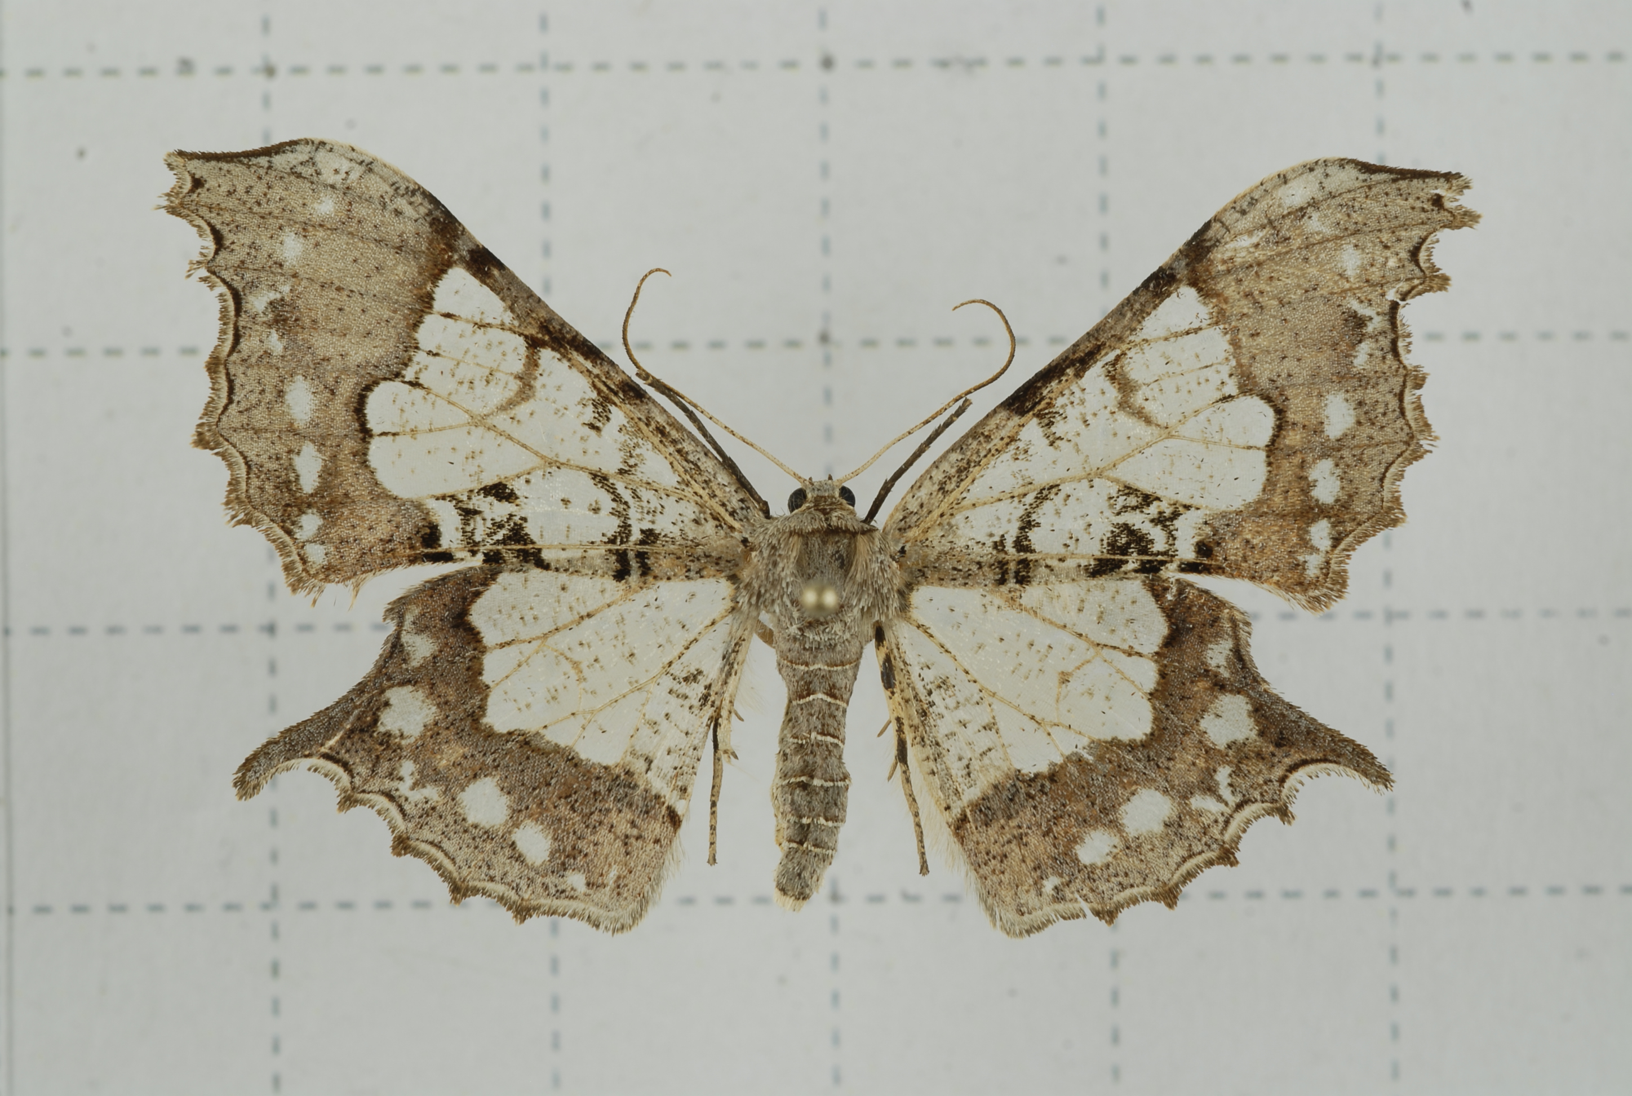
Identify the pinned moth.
Krananda semihyalina
